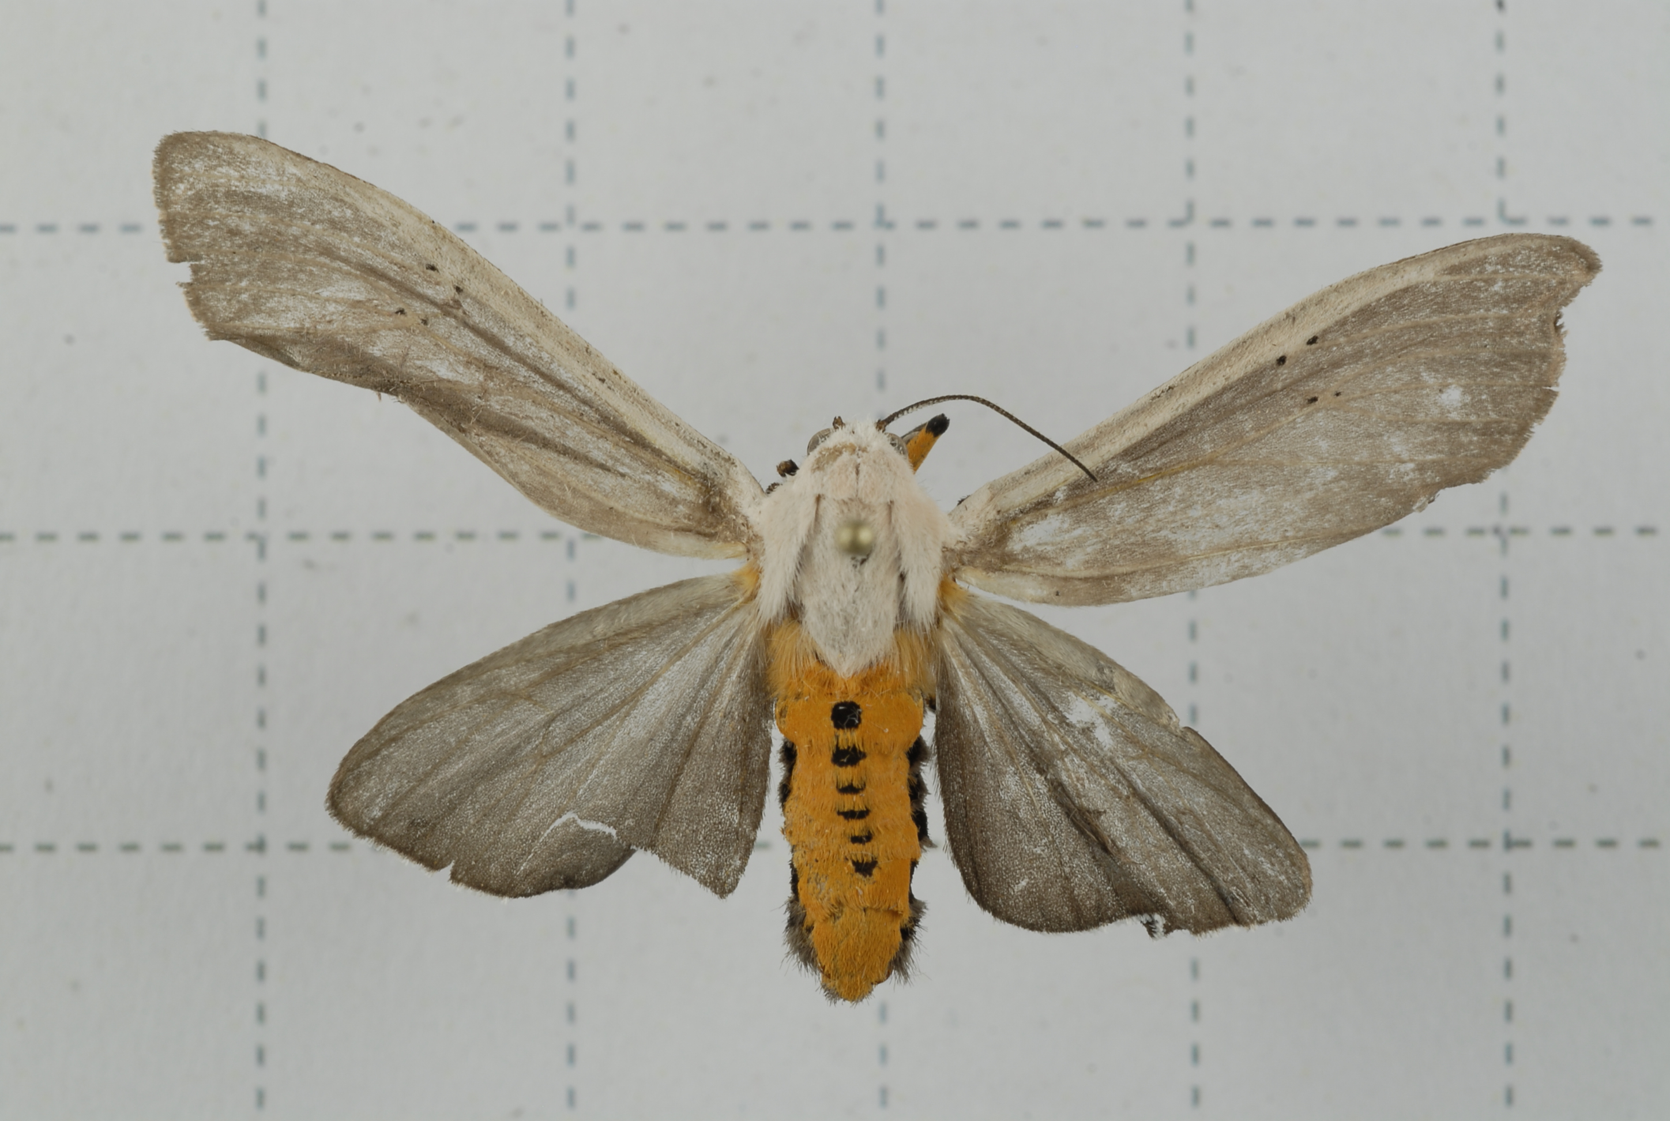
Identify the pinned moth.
Creatonotos transiens koni
